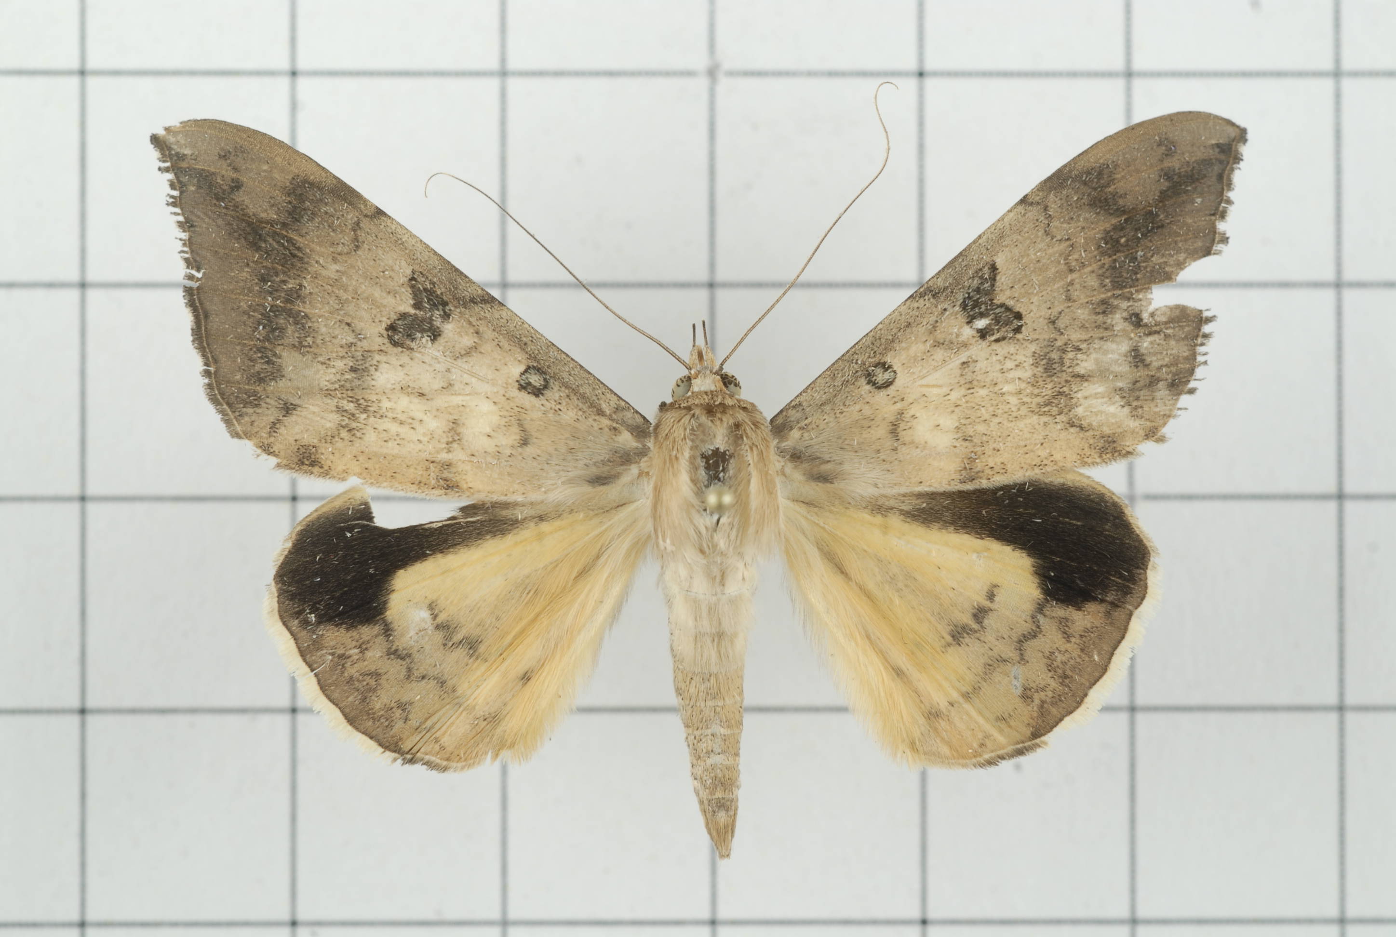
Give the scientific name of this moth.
Oxyodes scrobiculata
